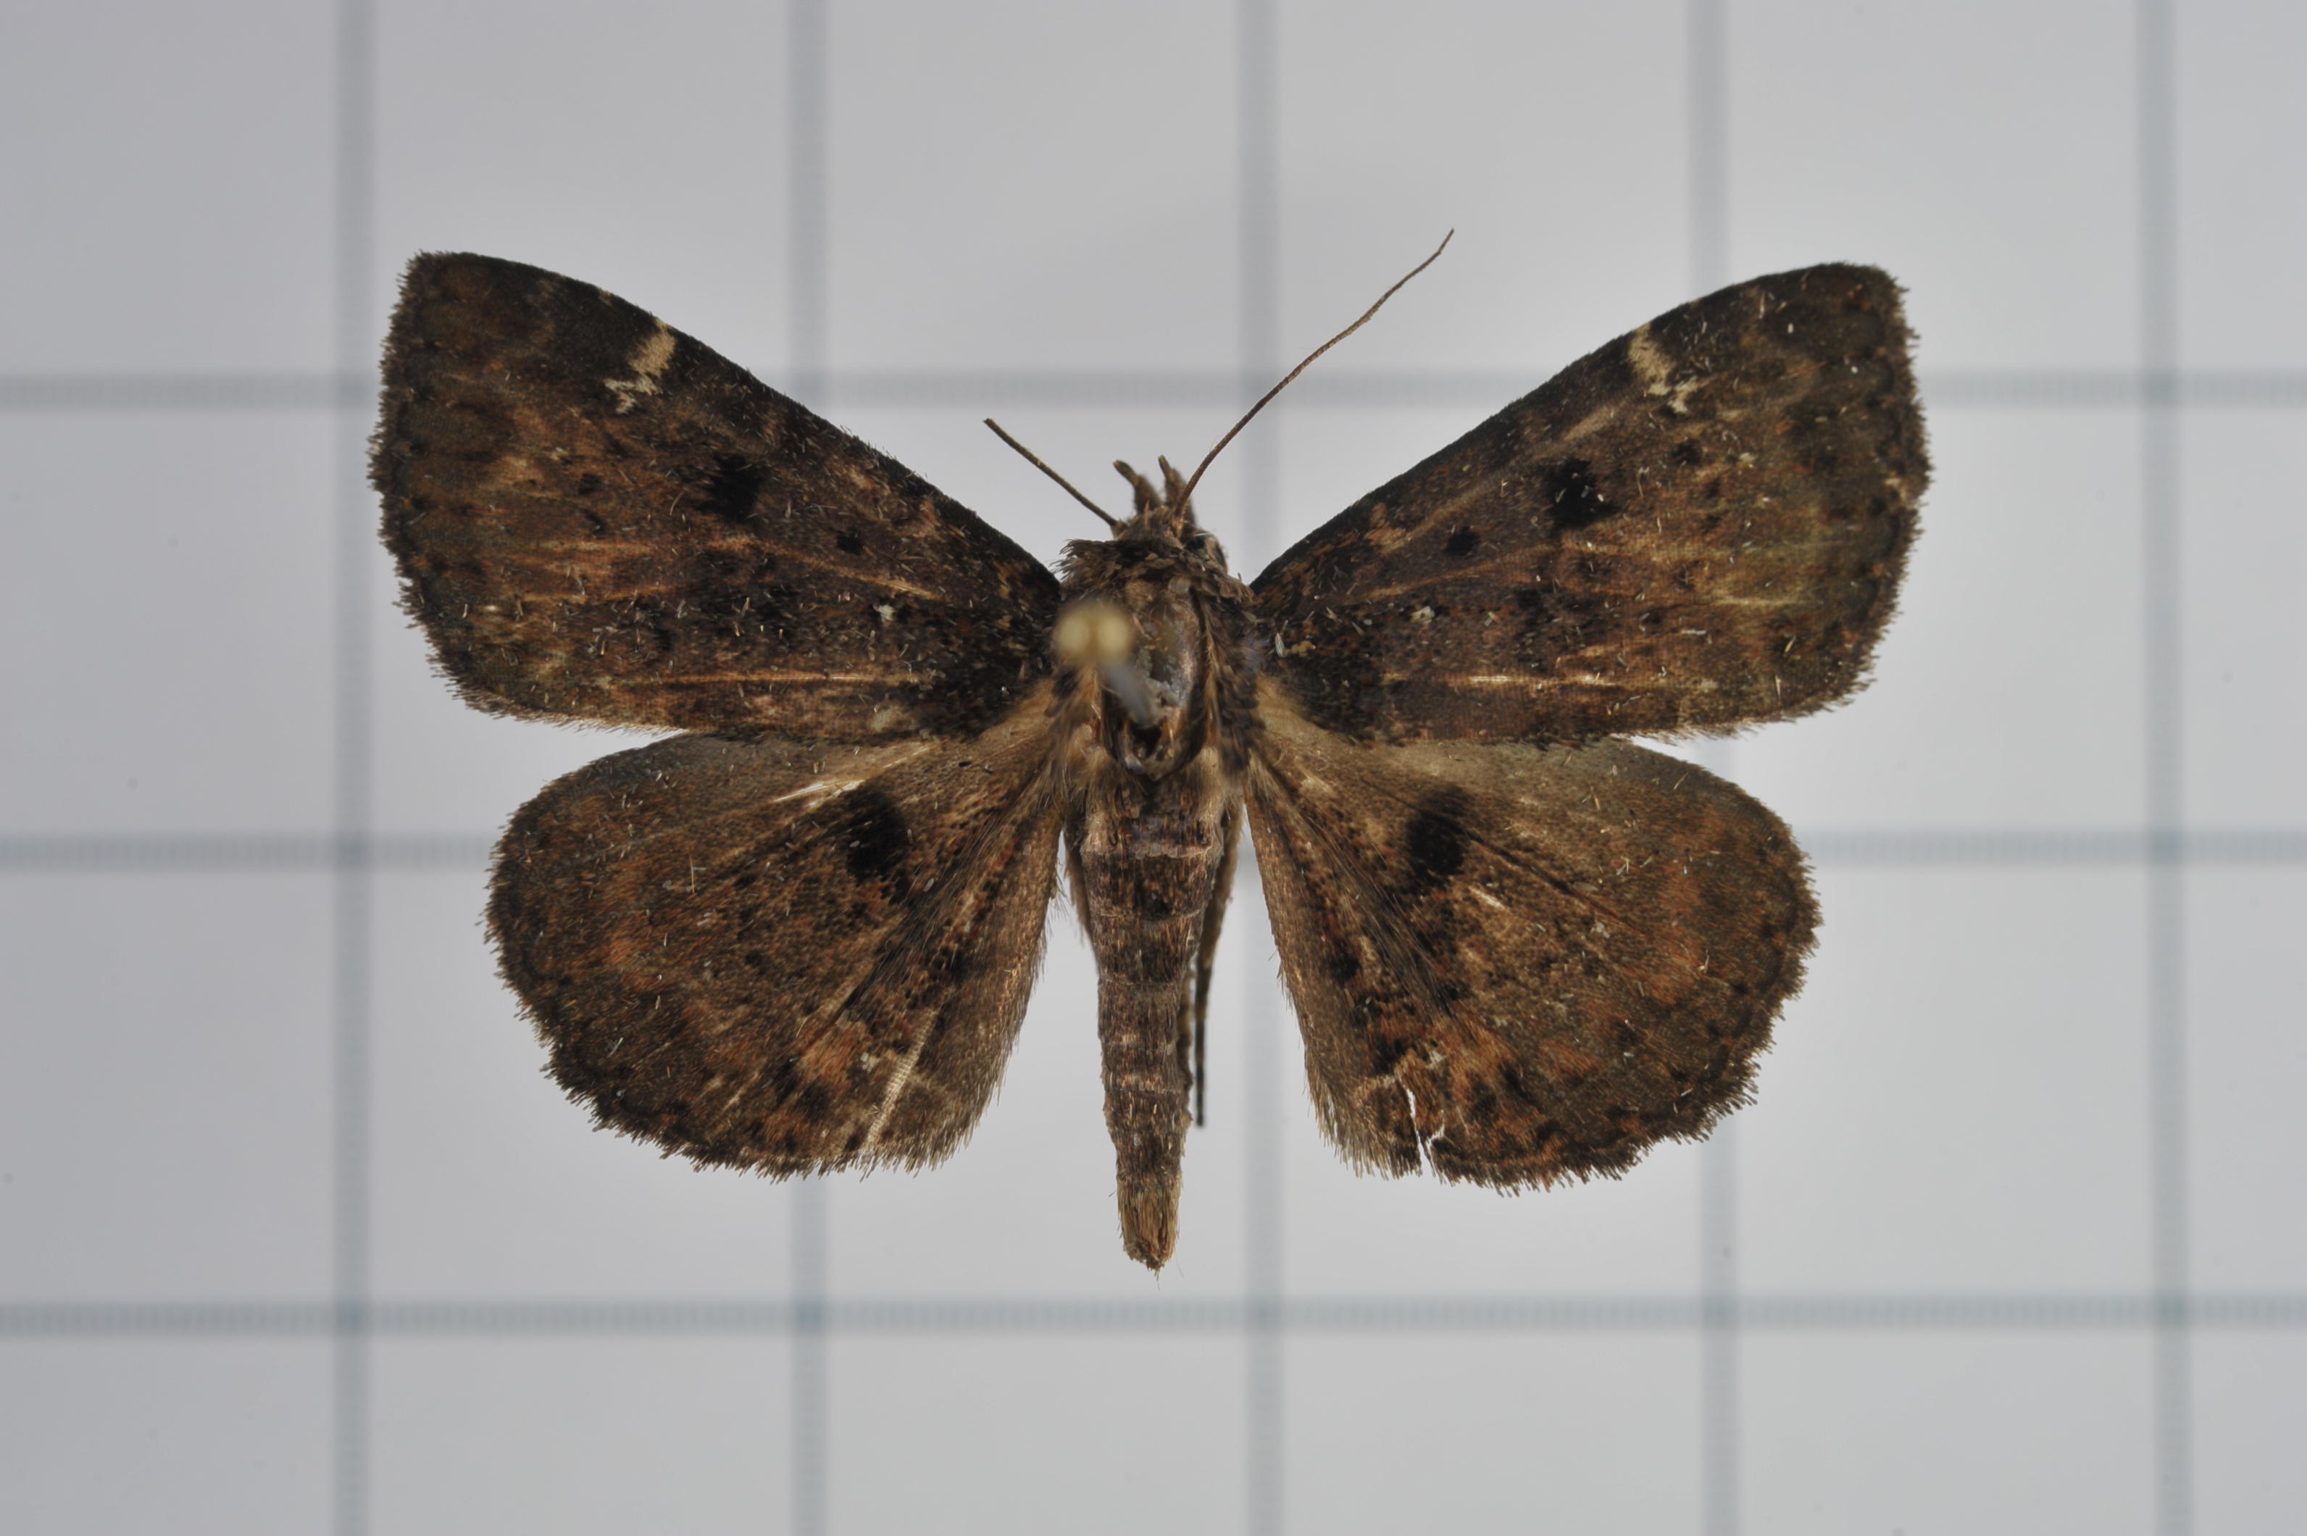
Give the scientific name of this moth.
Diomea discoinsigna
